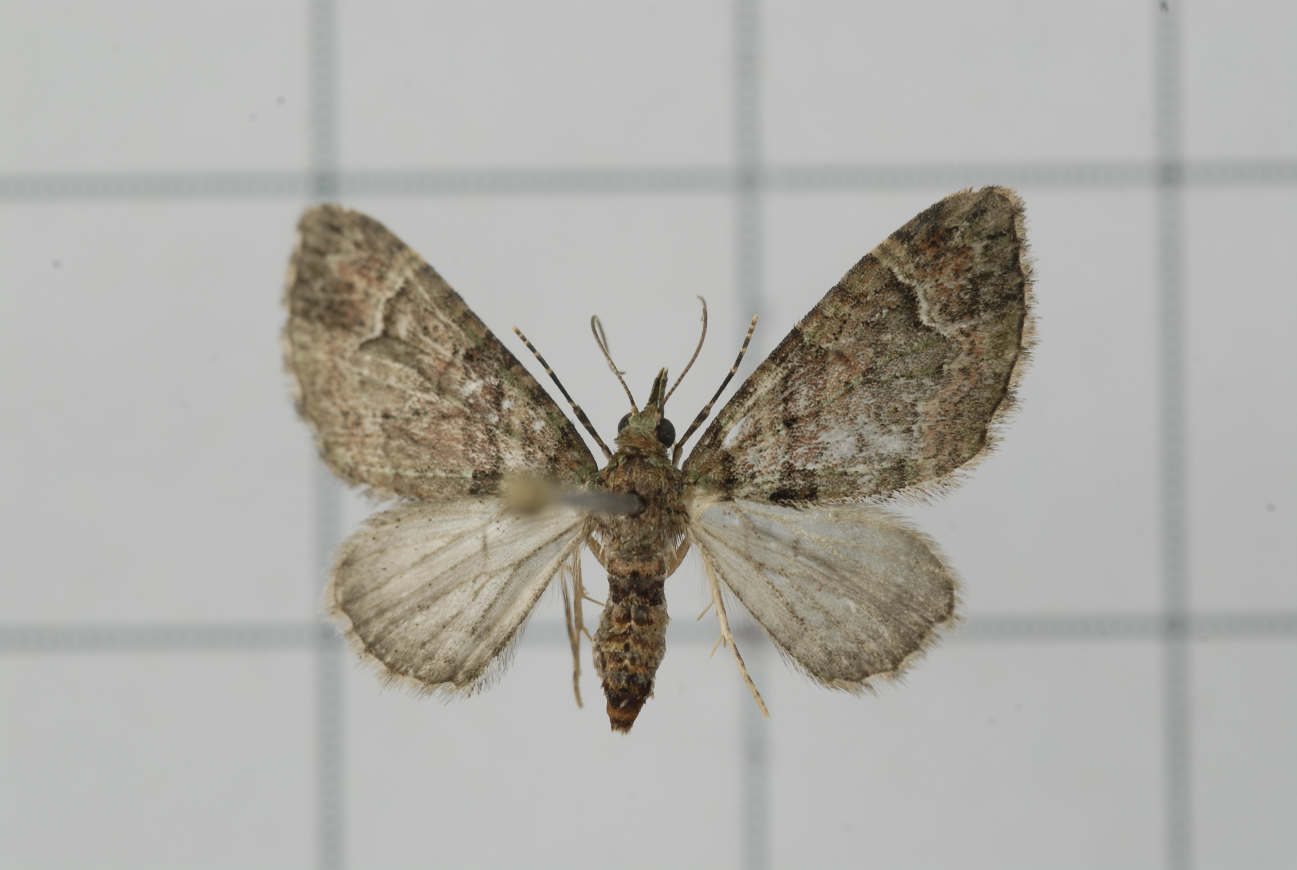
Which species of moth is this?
Syncosmia bicornuta bicornuta
